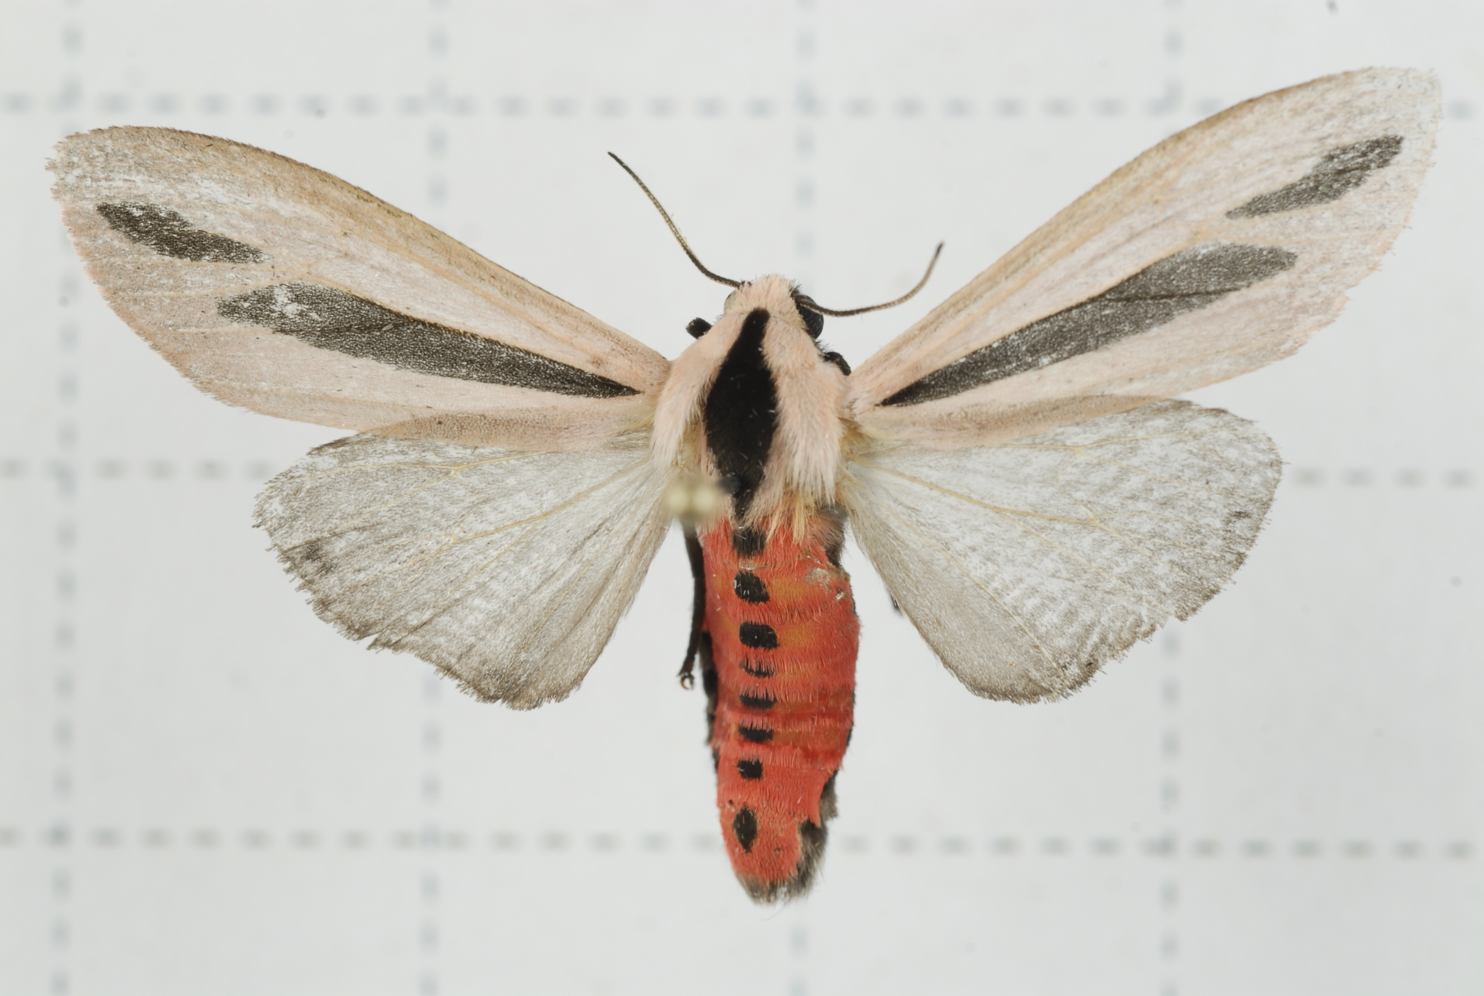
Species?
Creatonotos gangis
